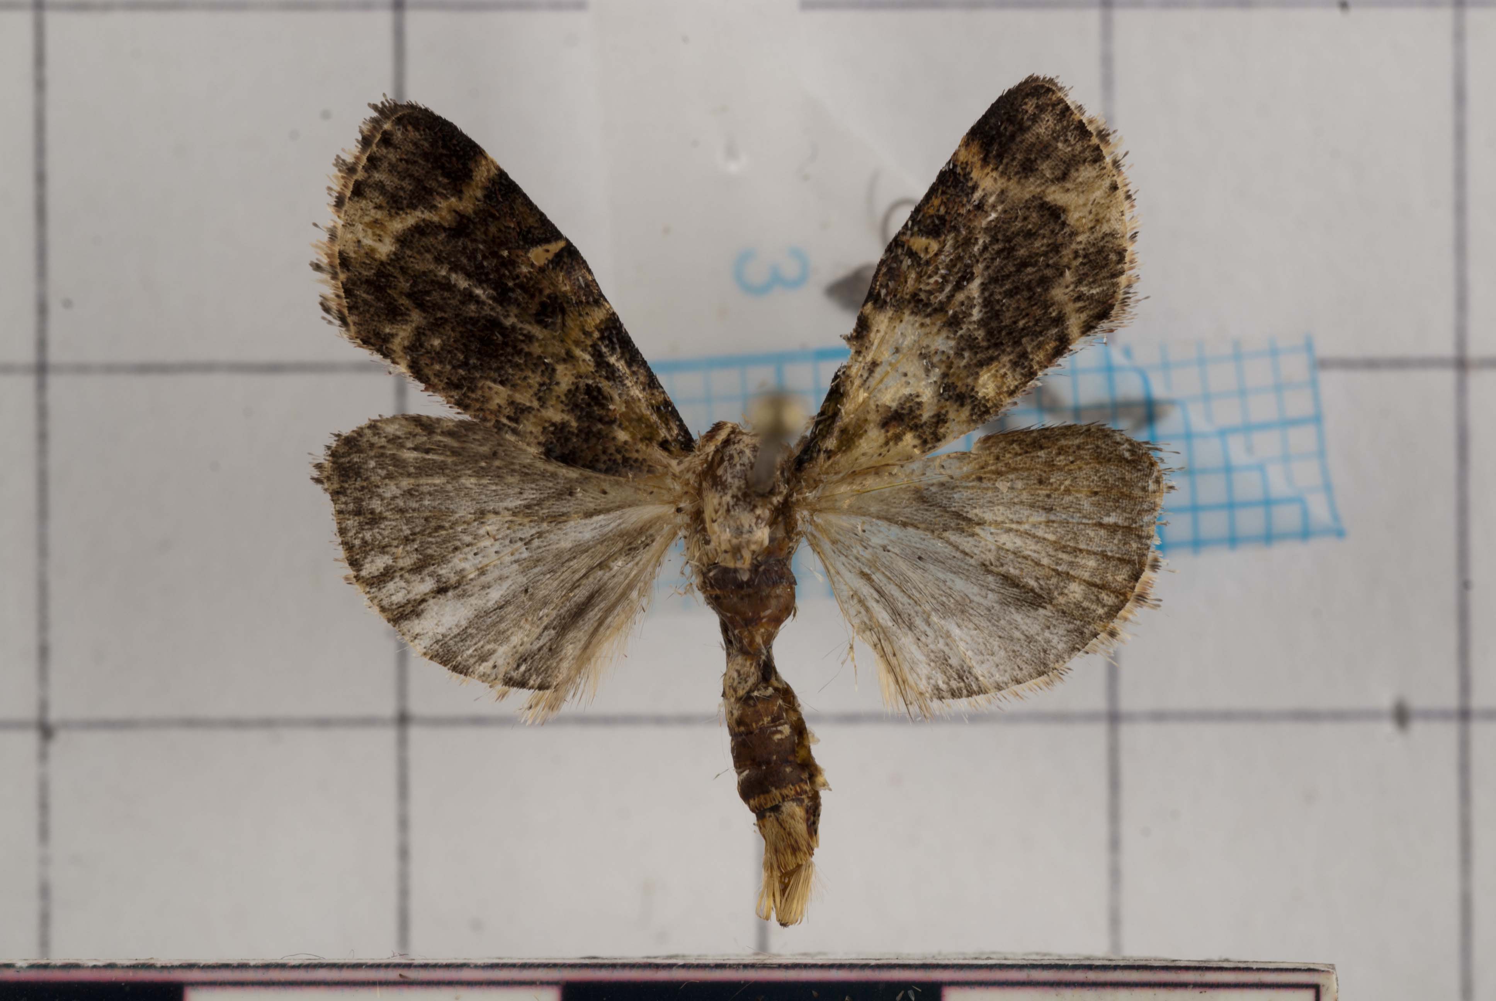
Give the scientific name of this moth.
Orthaga olivacea
